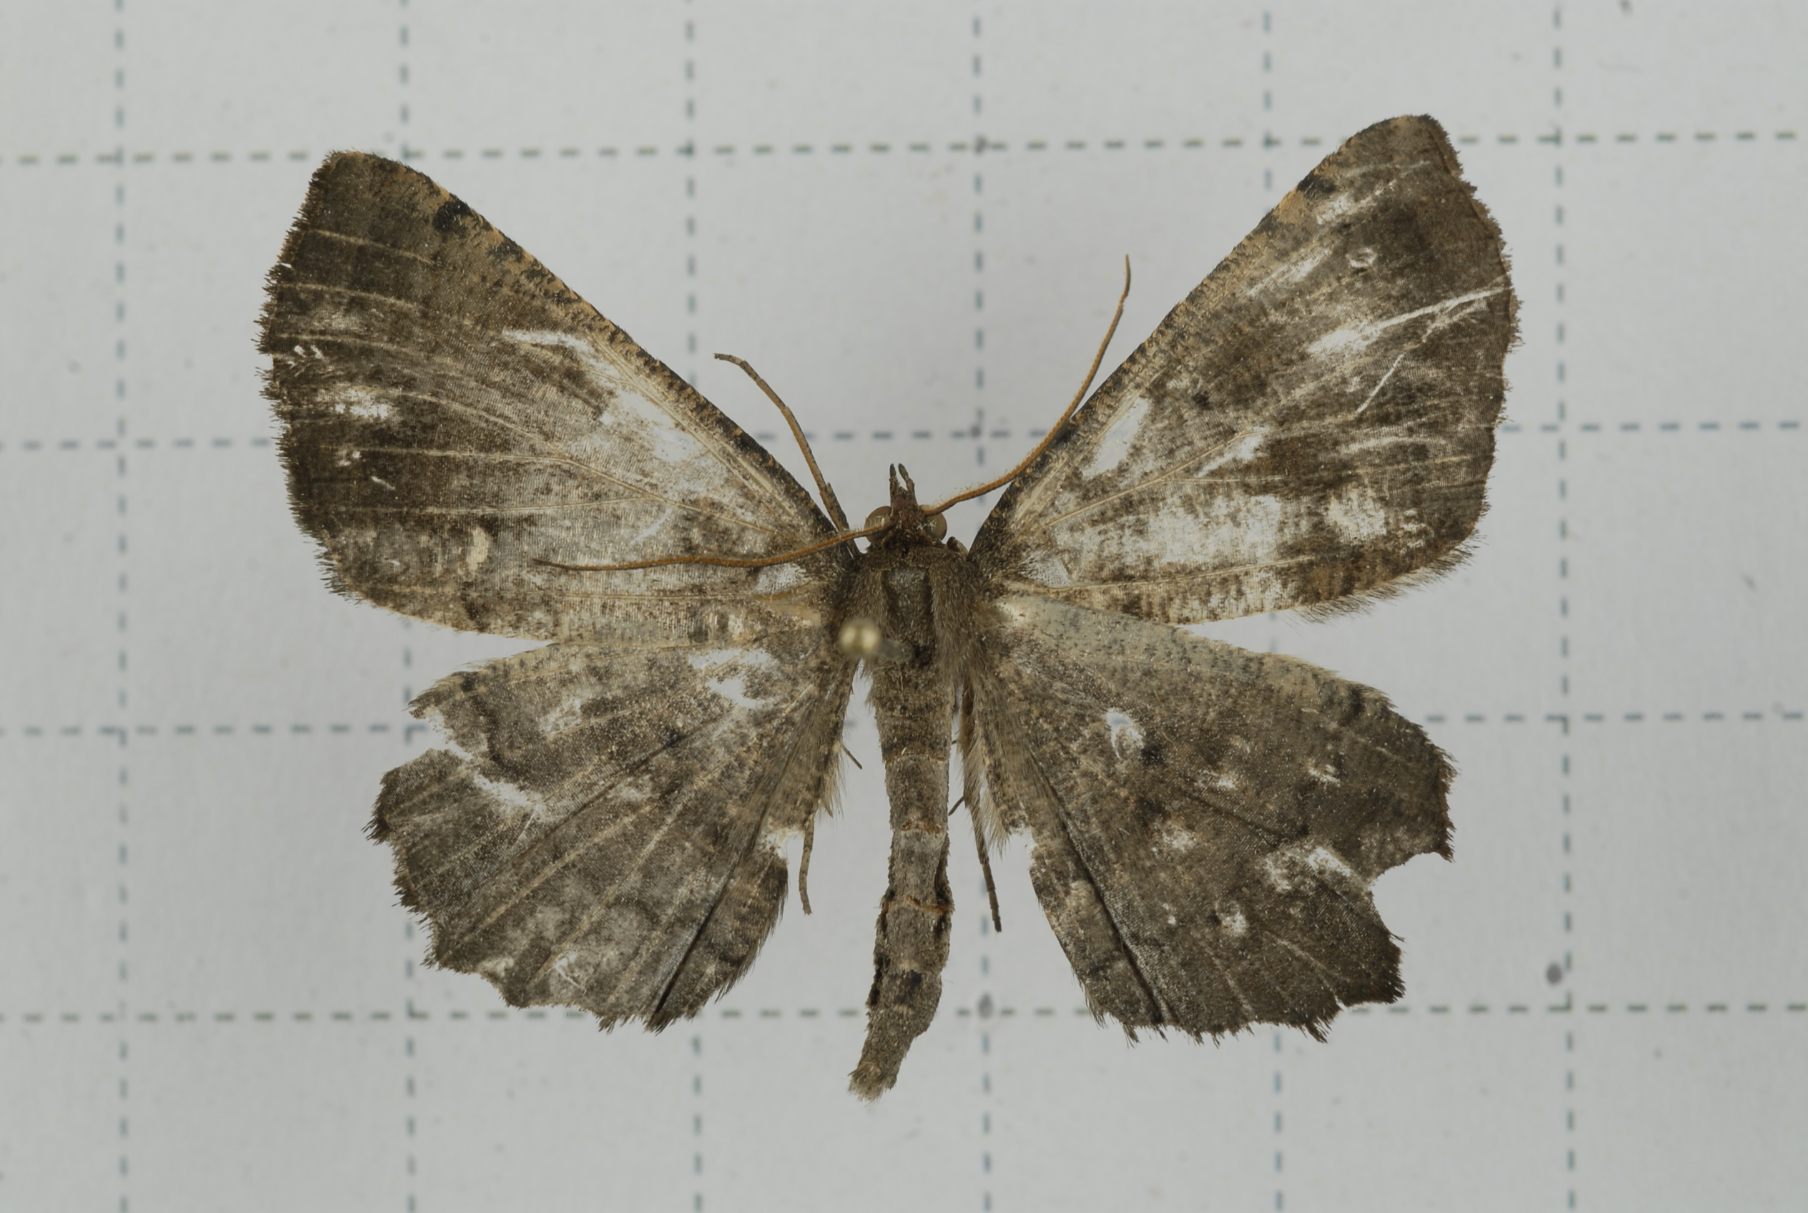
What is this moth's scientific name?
Xerodes contiguaria
